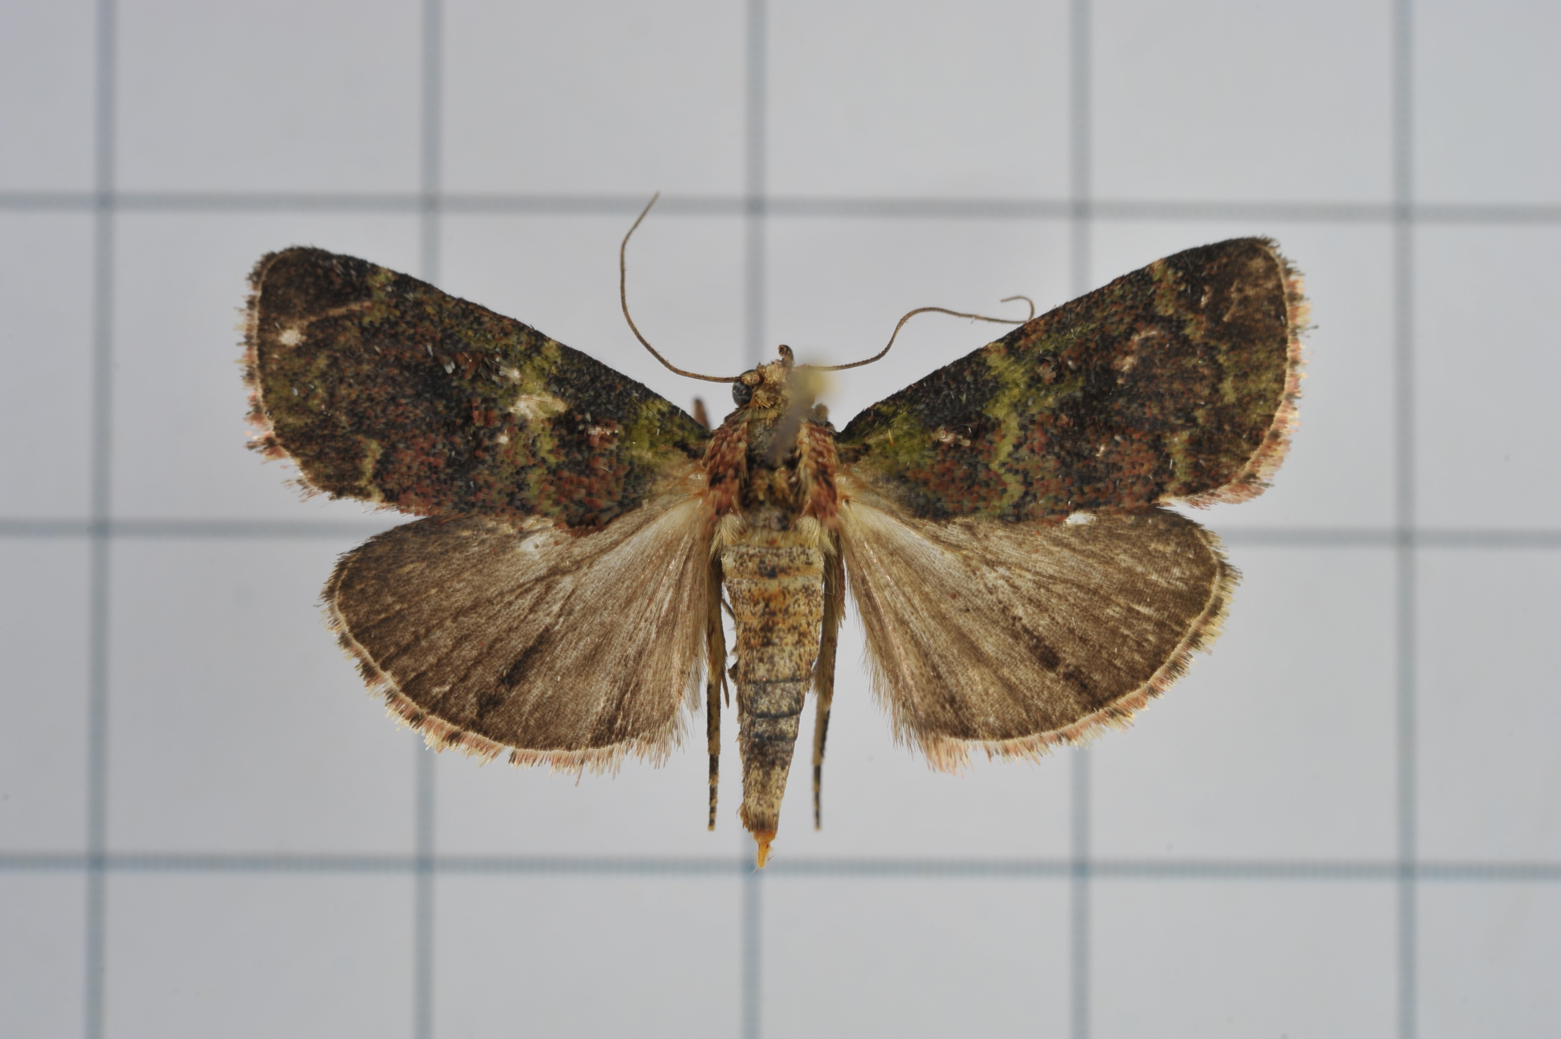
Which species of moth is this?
Orthaga olivacea
